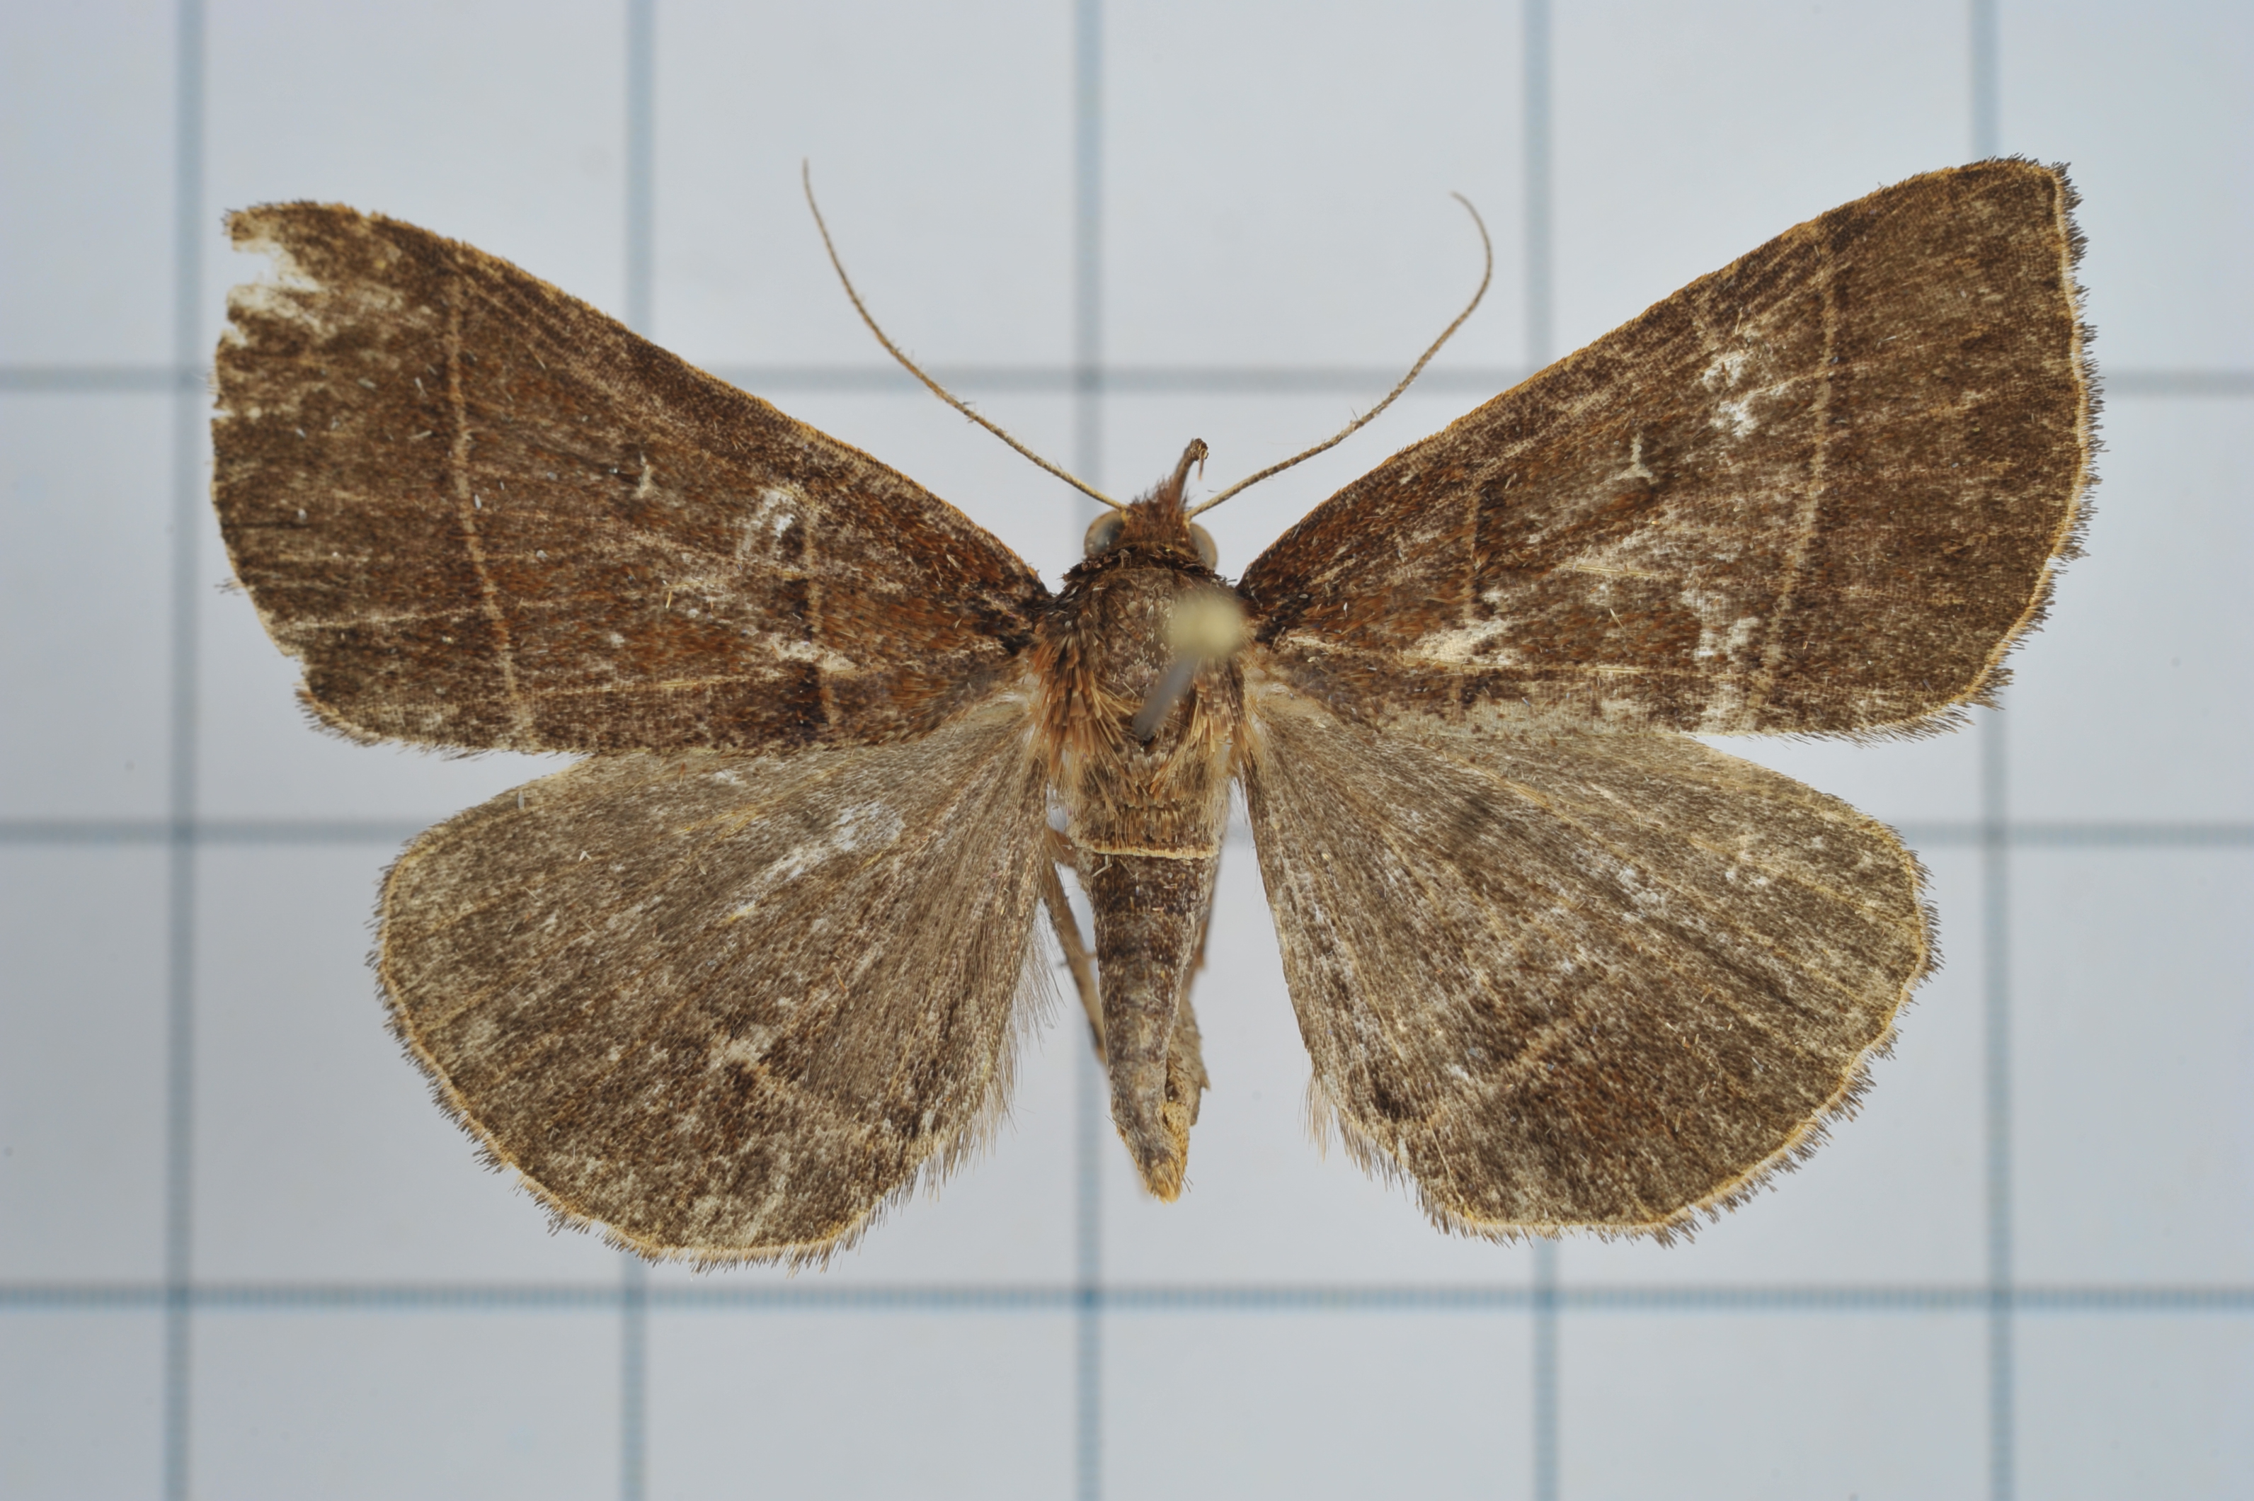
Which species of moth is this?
Bertula venata
